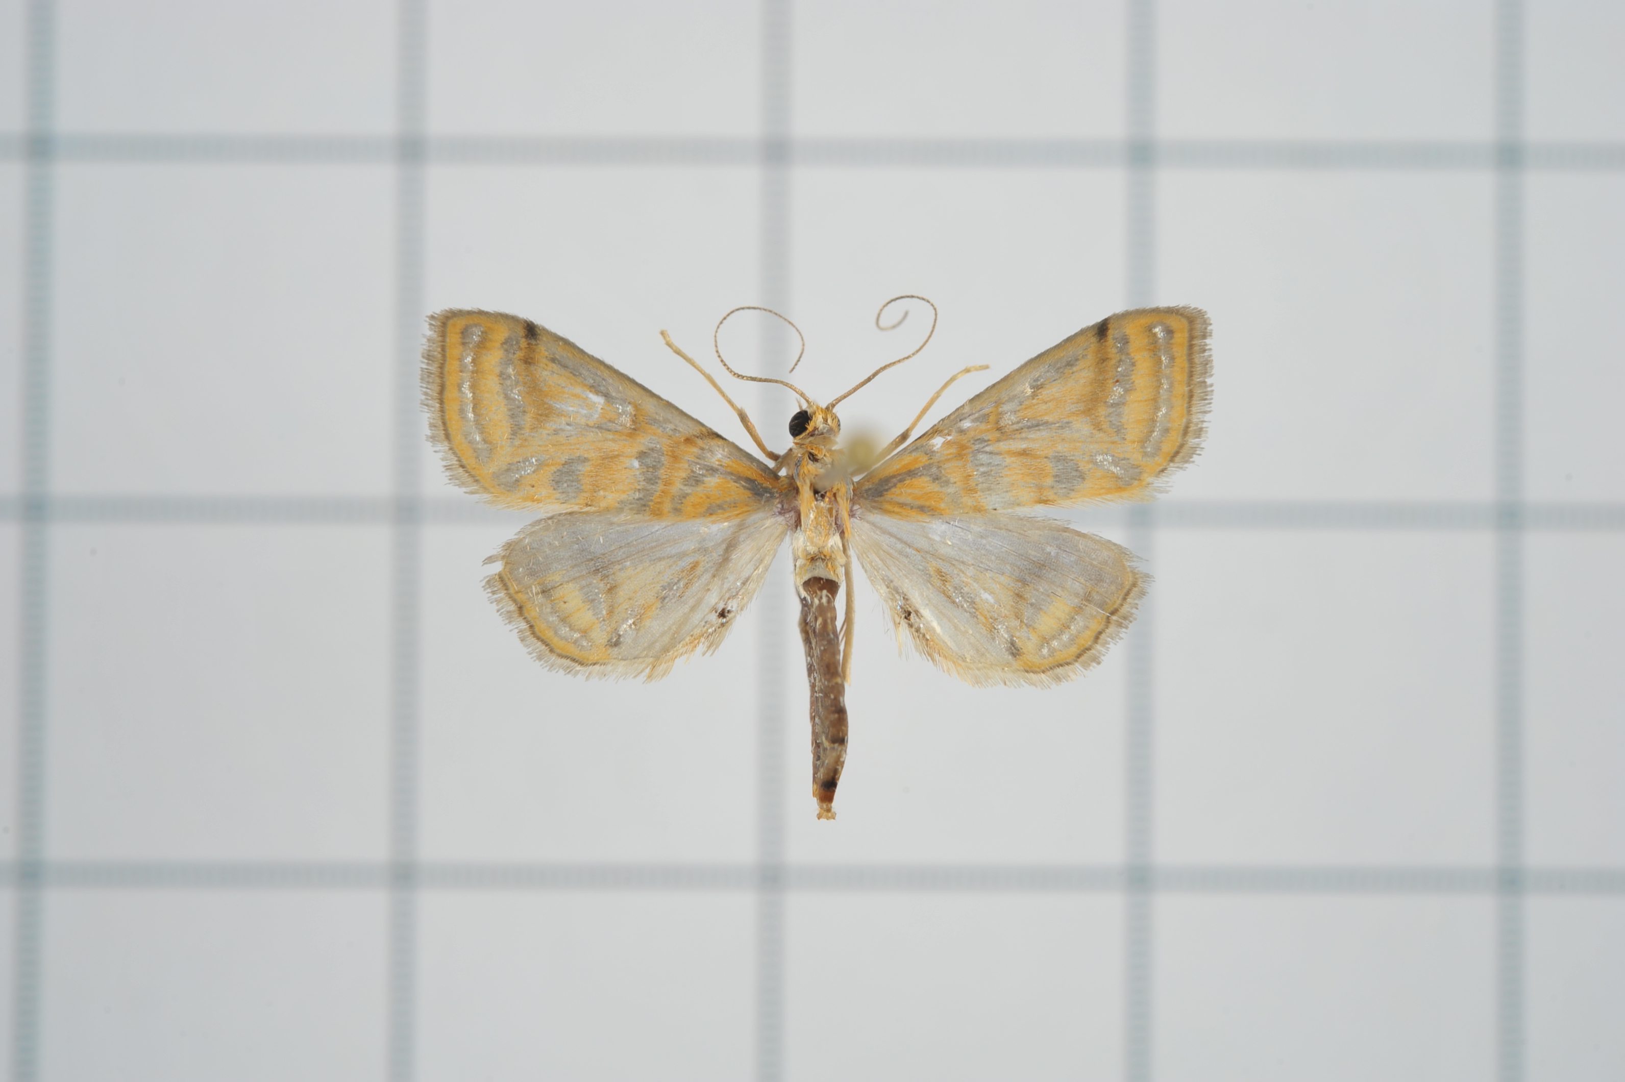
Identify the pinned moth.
Daulia afralis
